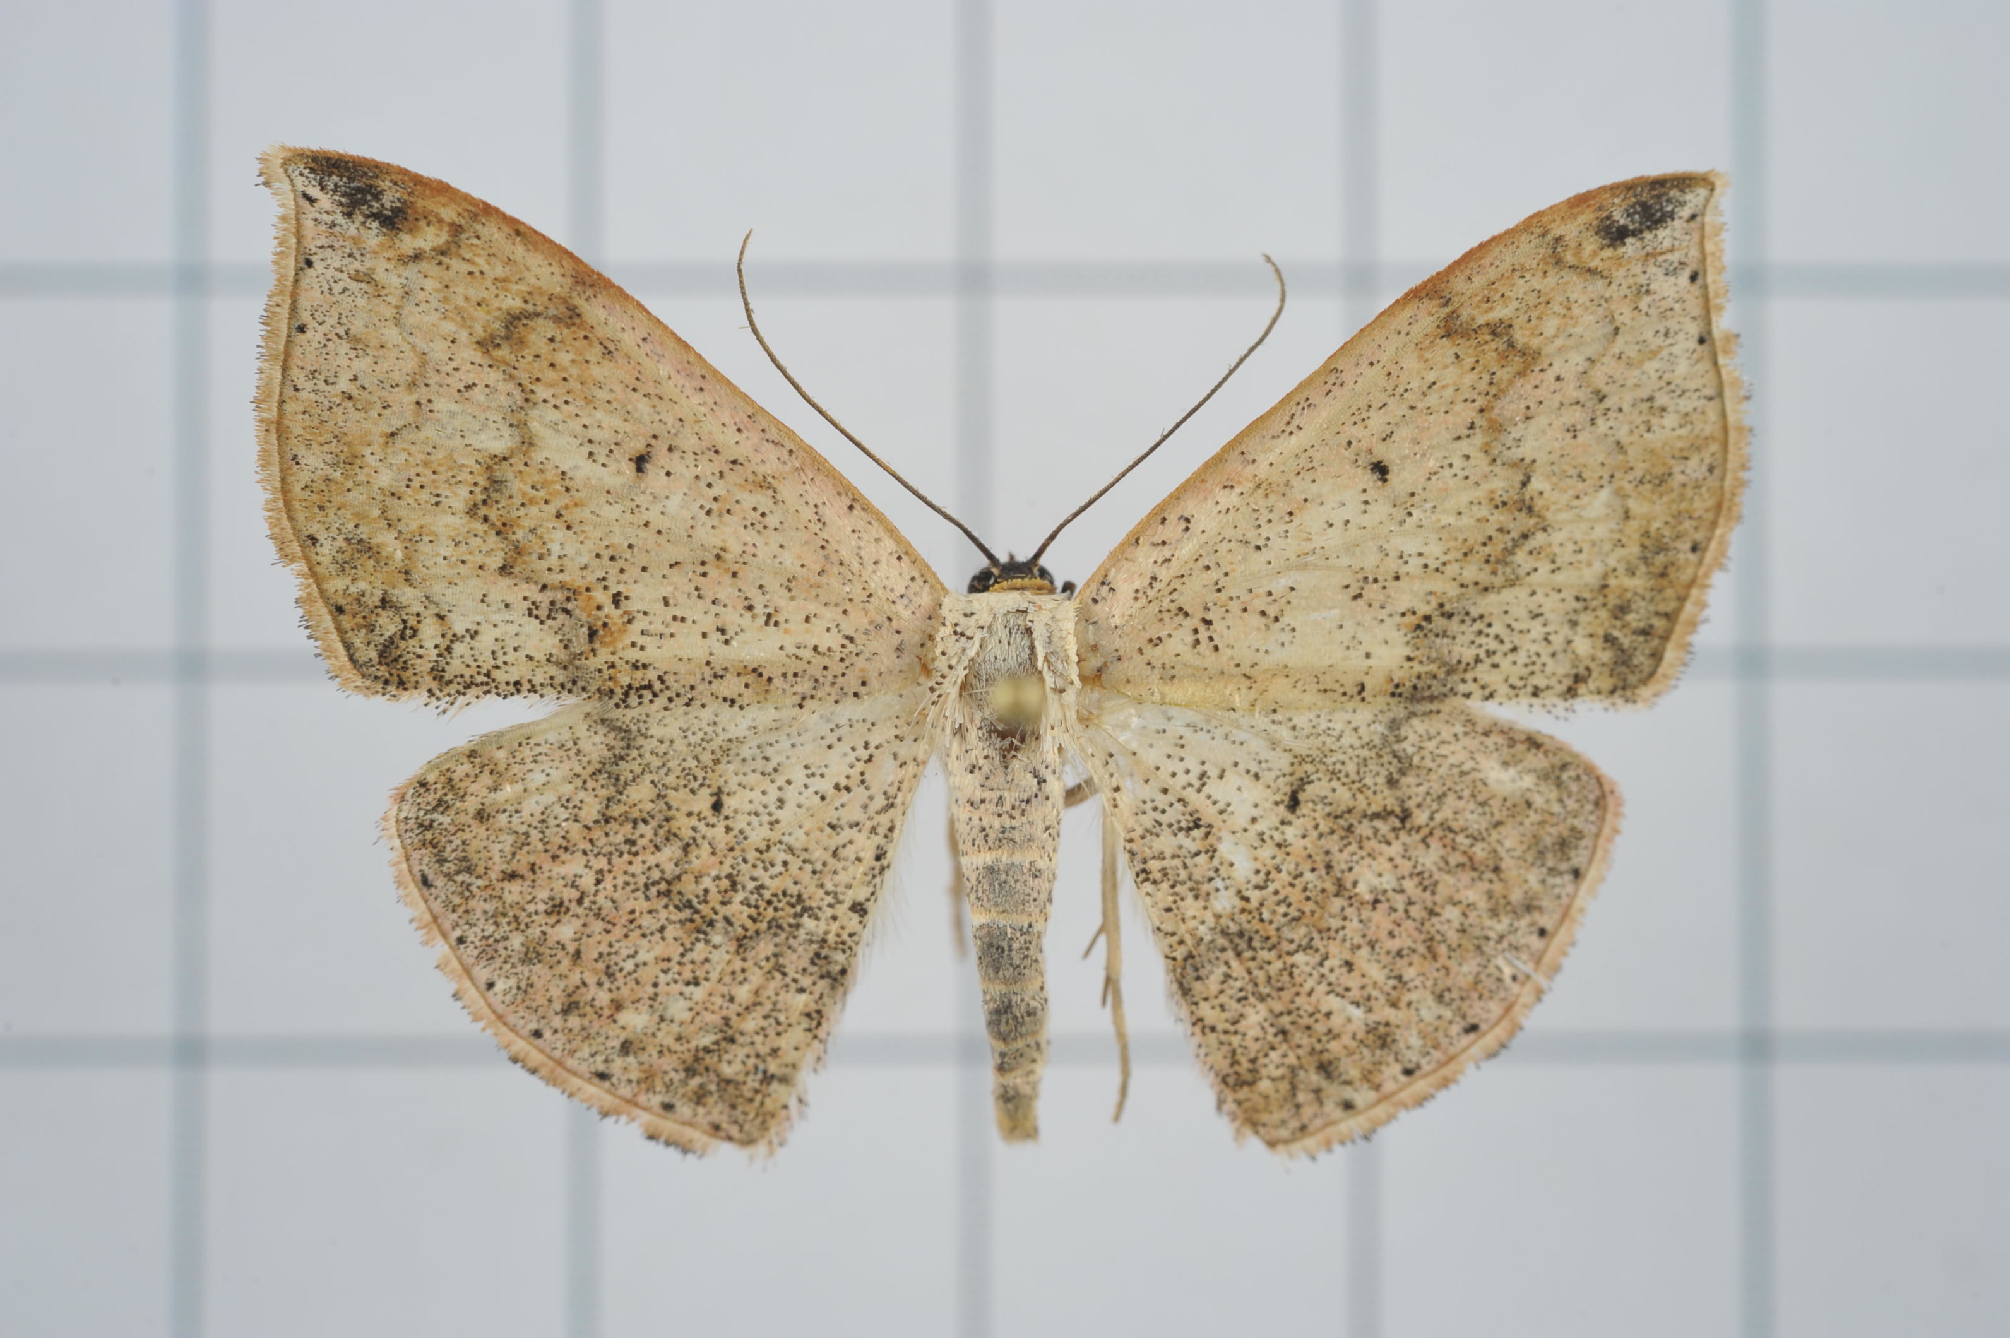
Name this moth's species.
Somatina plynusaria
